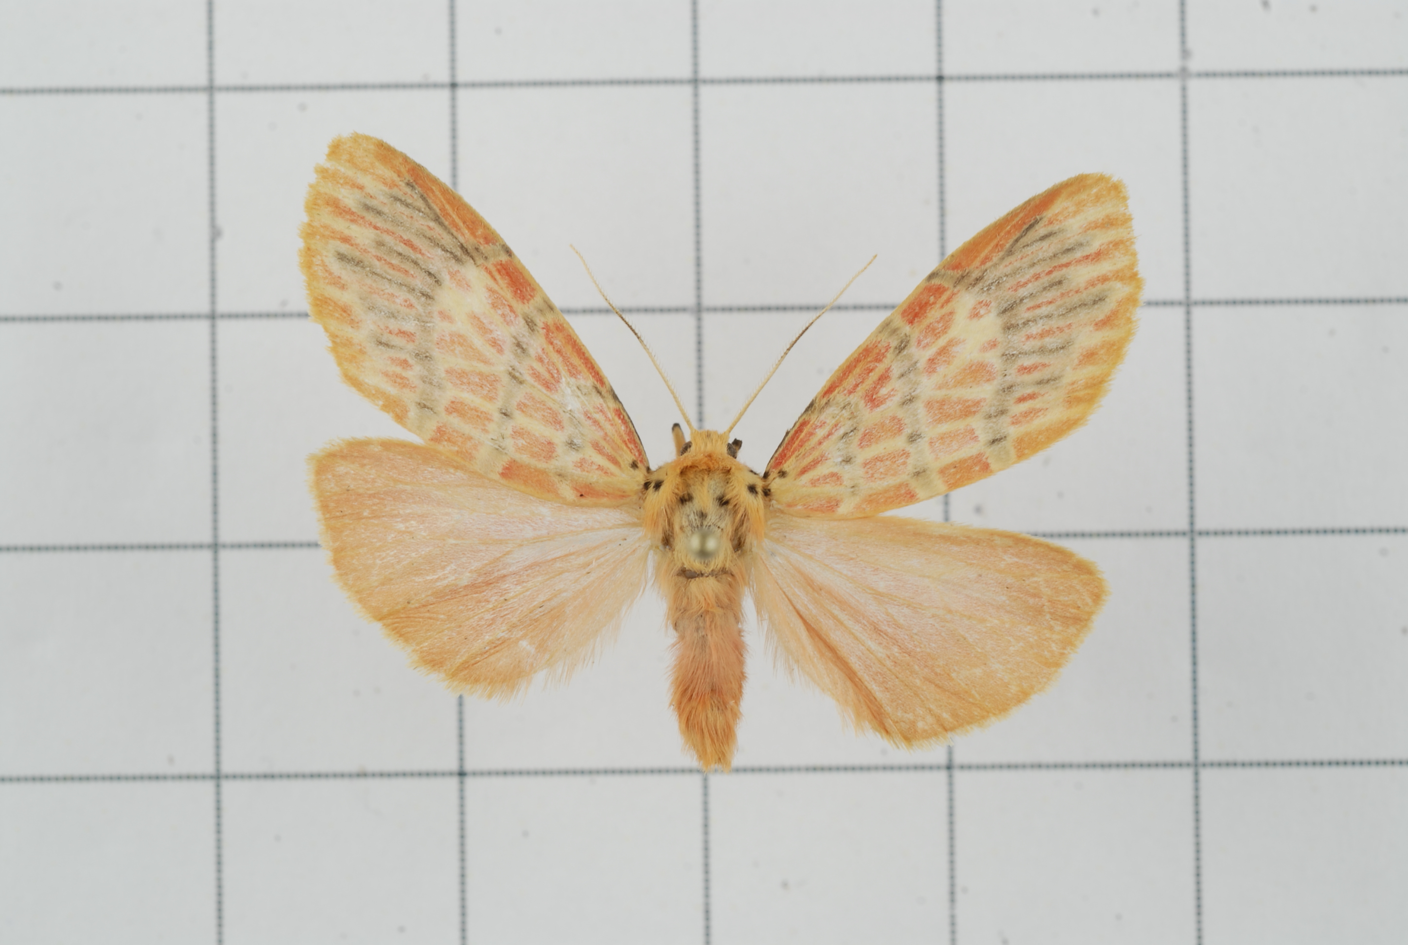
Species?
Barsine sauteri
